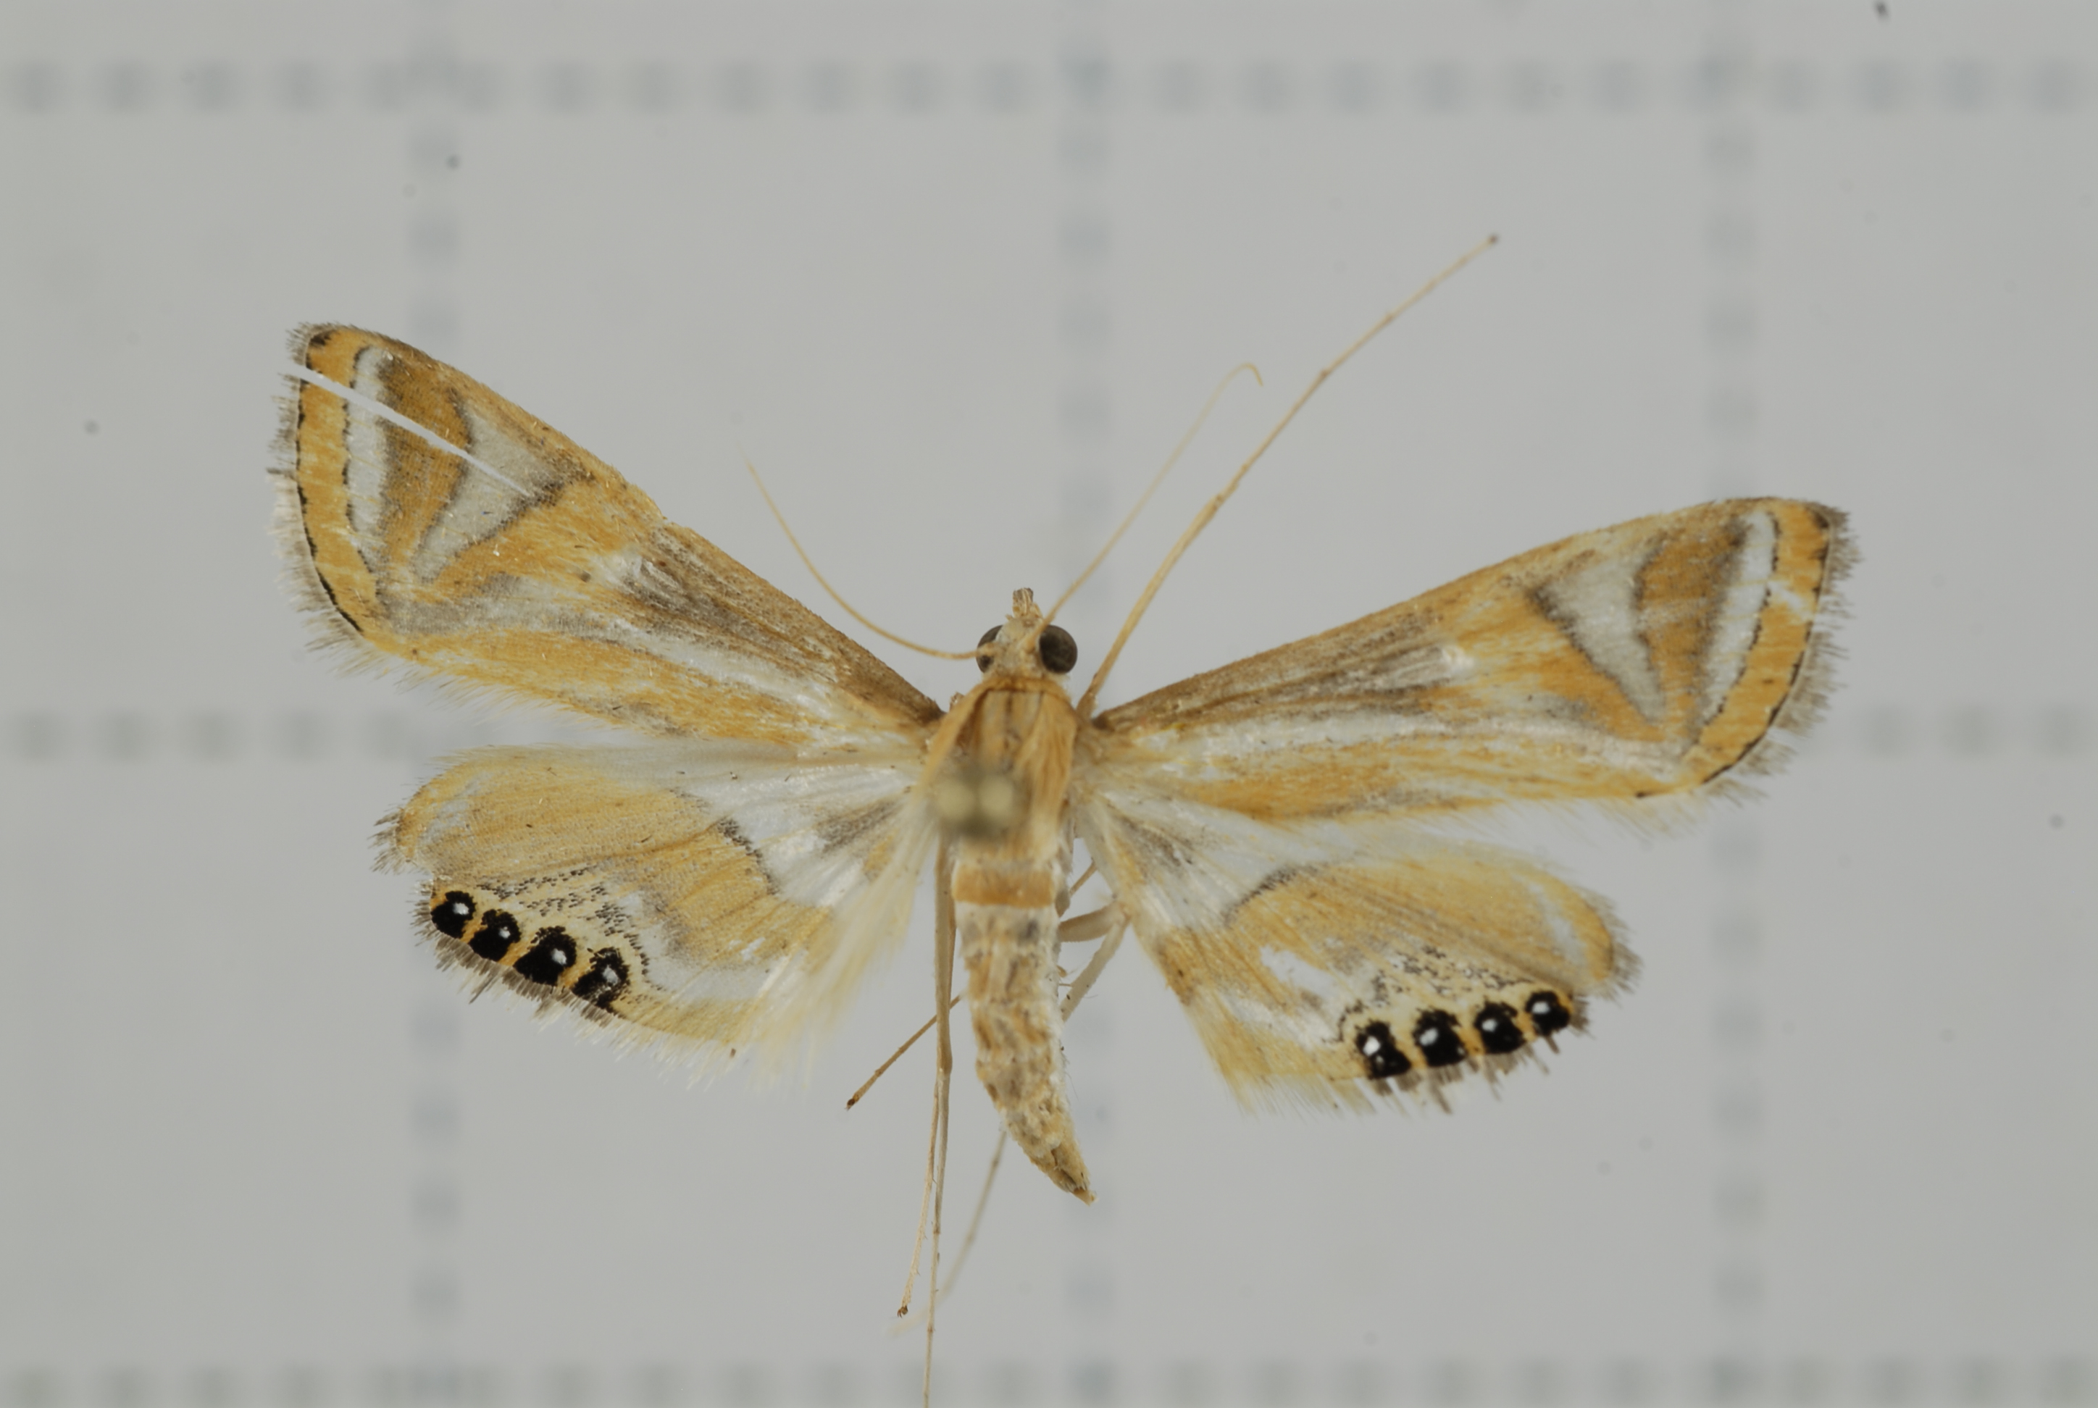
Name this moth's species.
Eoophyla conjunctalis
